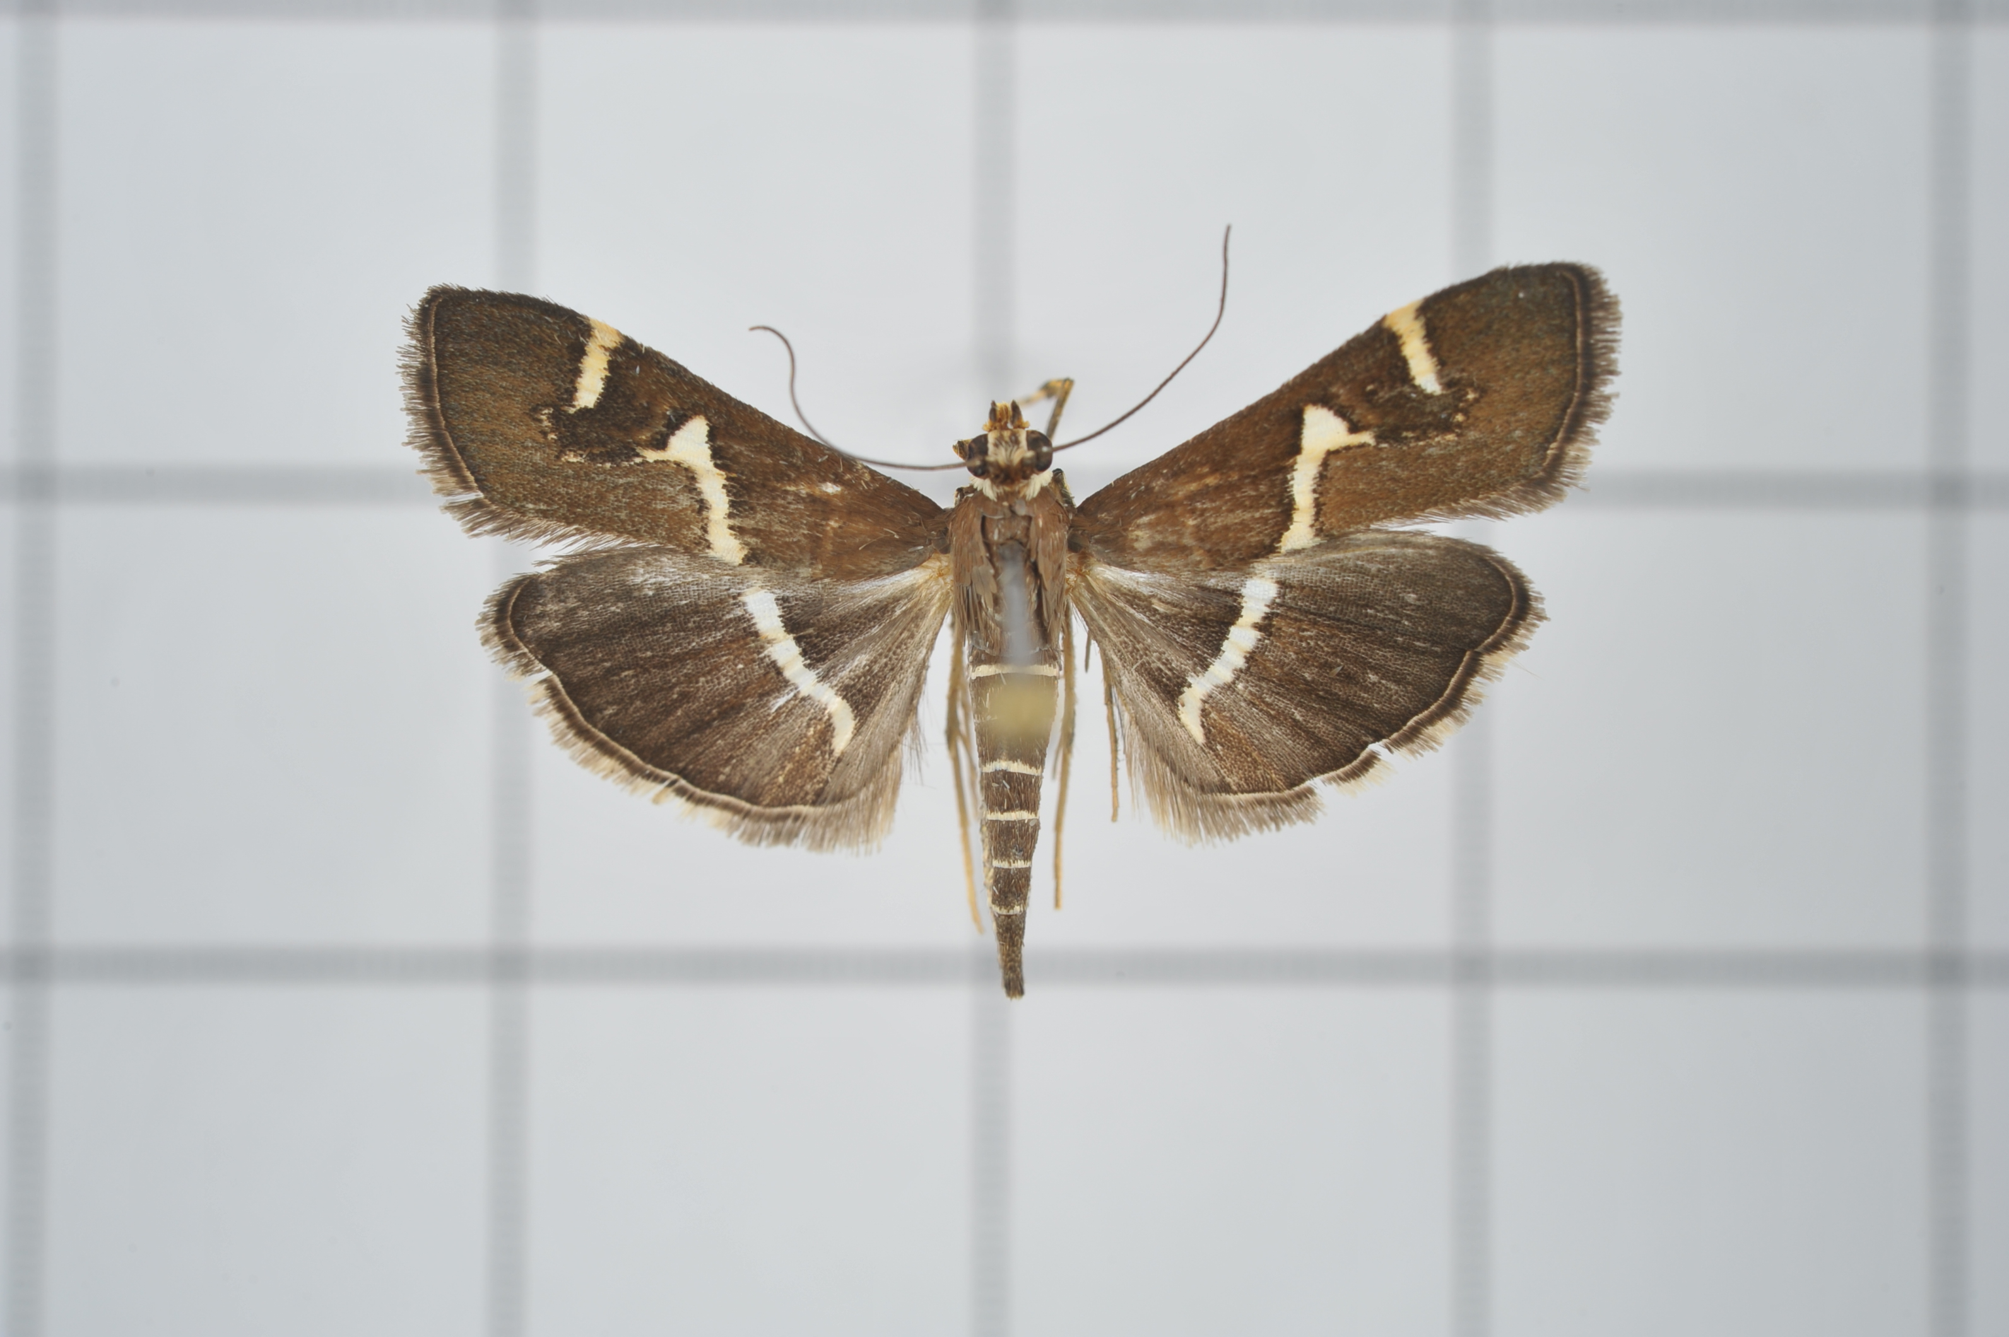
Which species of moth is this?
Spoladea recurvalis
